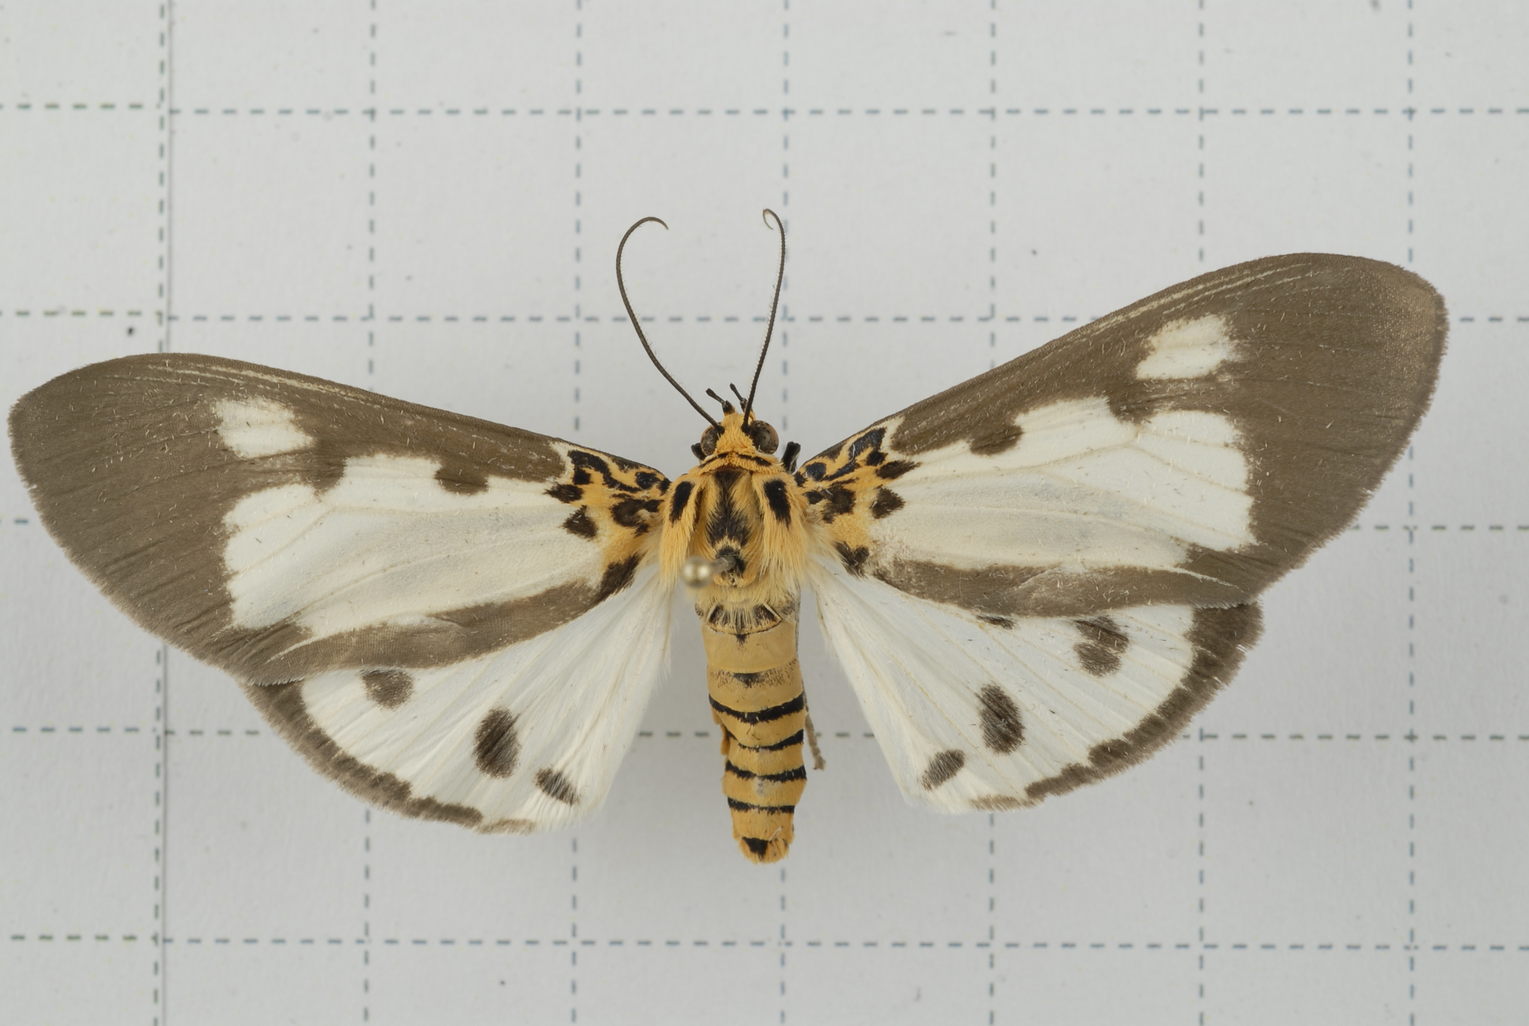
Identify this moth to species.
Asota plana lacteata
